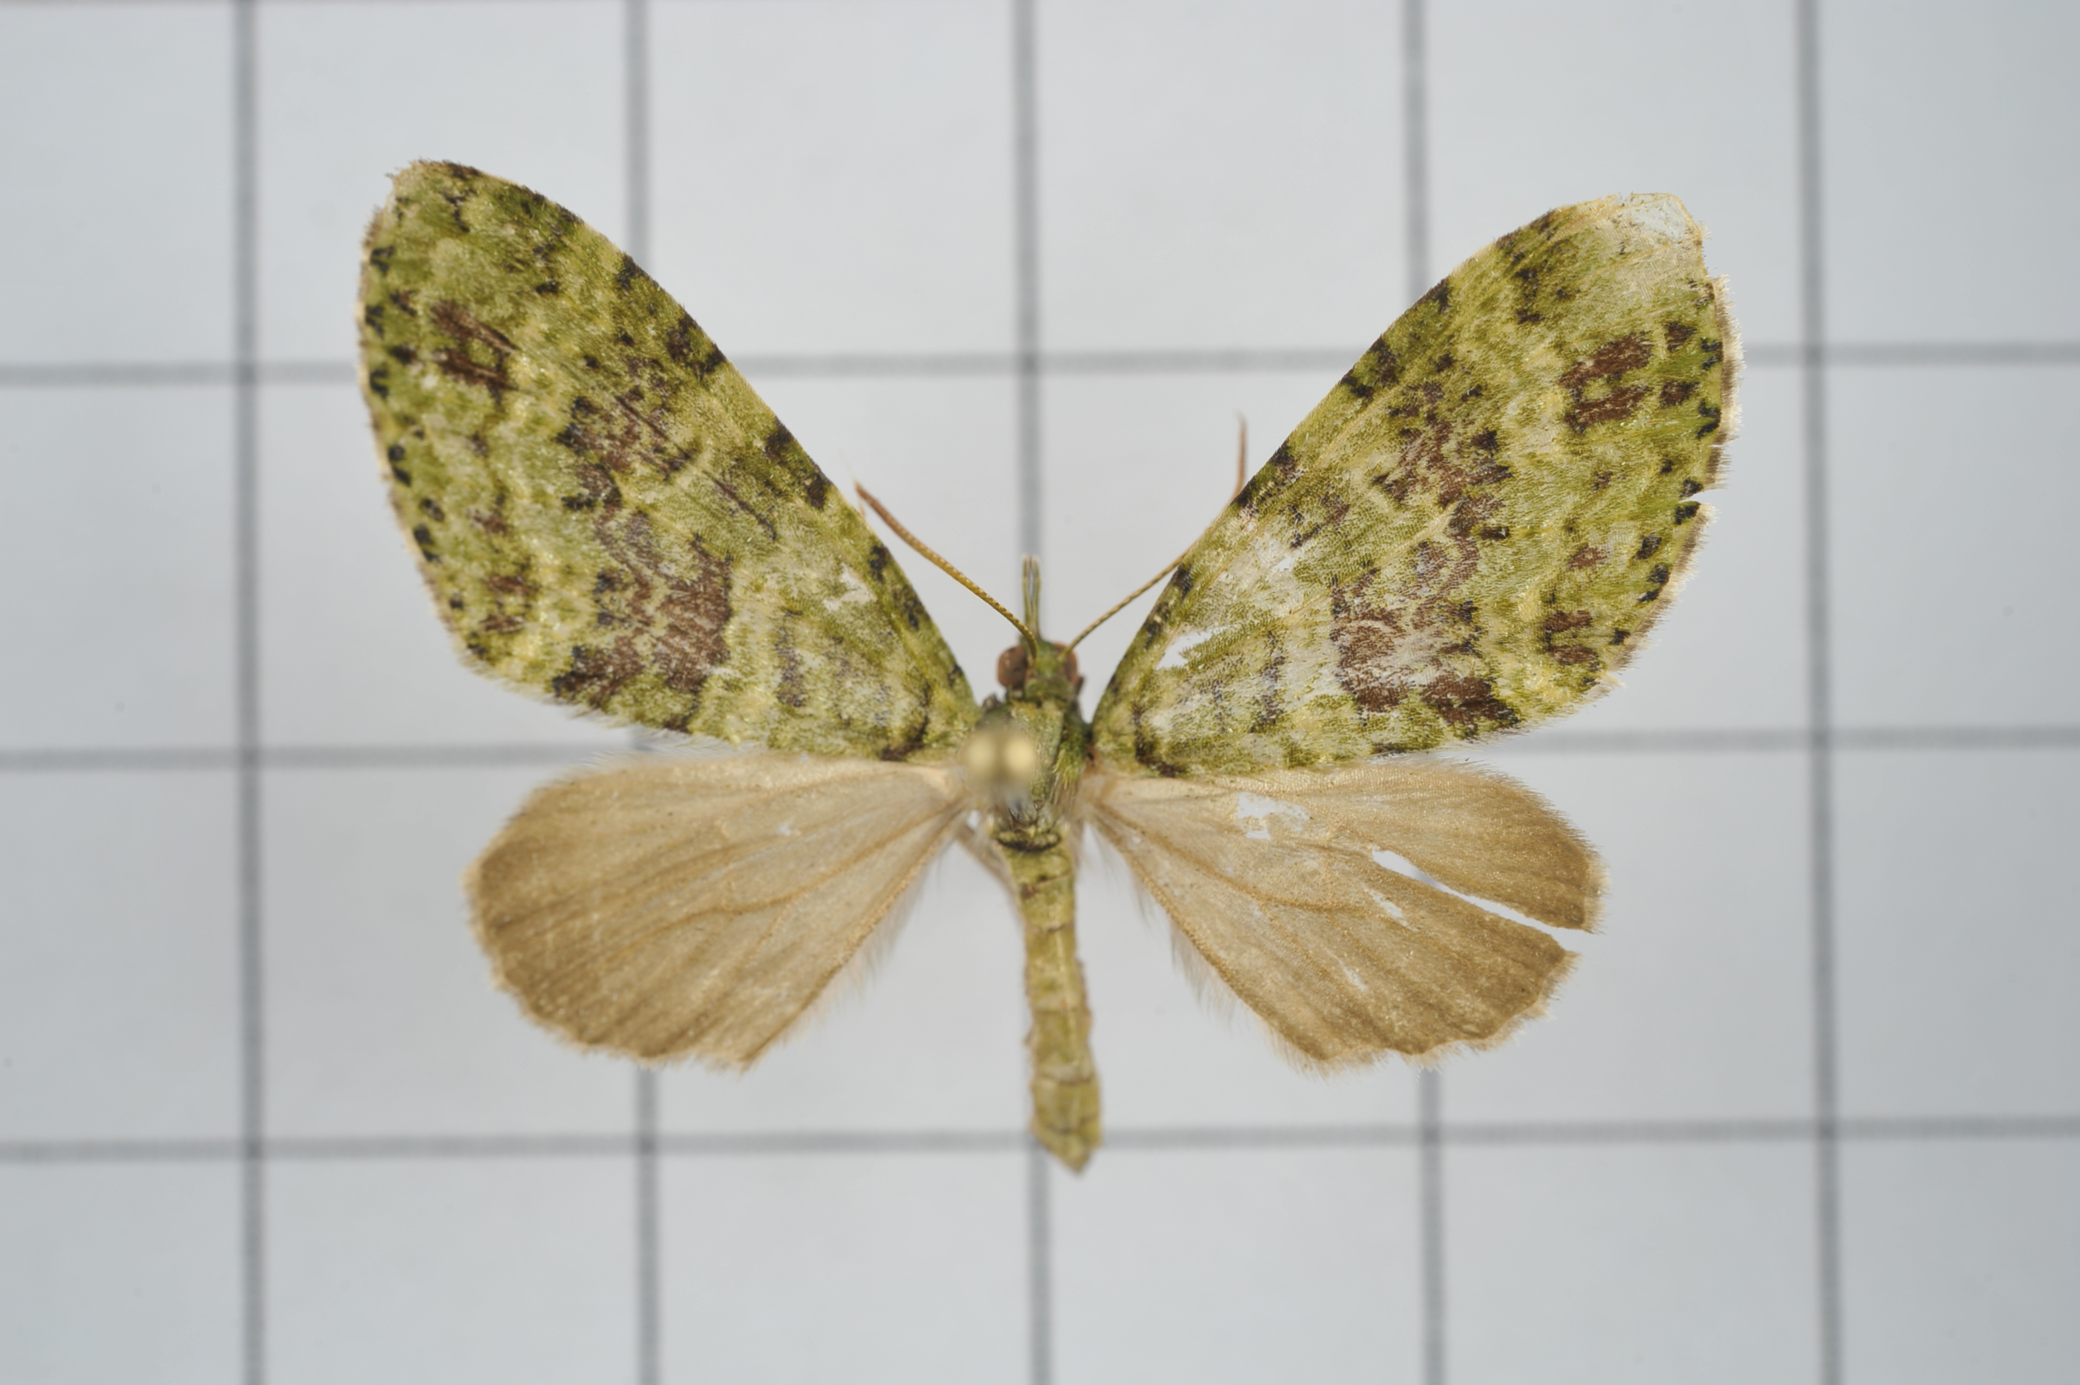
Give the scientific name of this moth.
Hypocometa clauda
